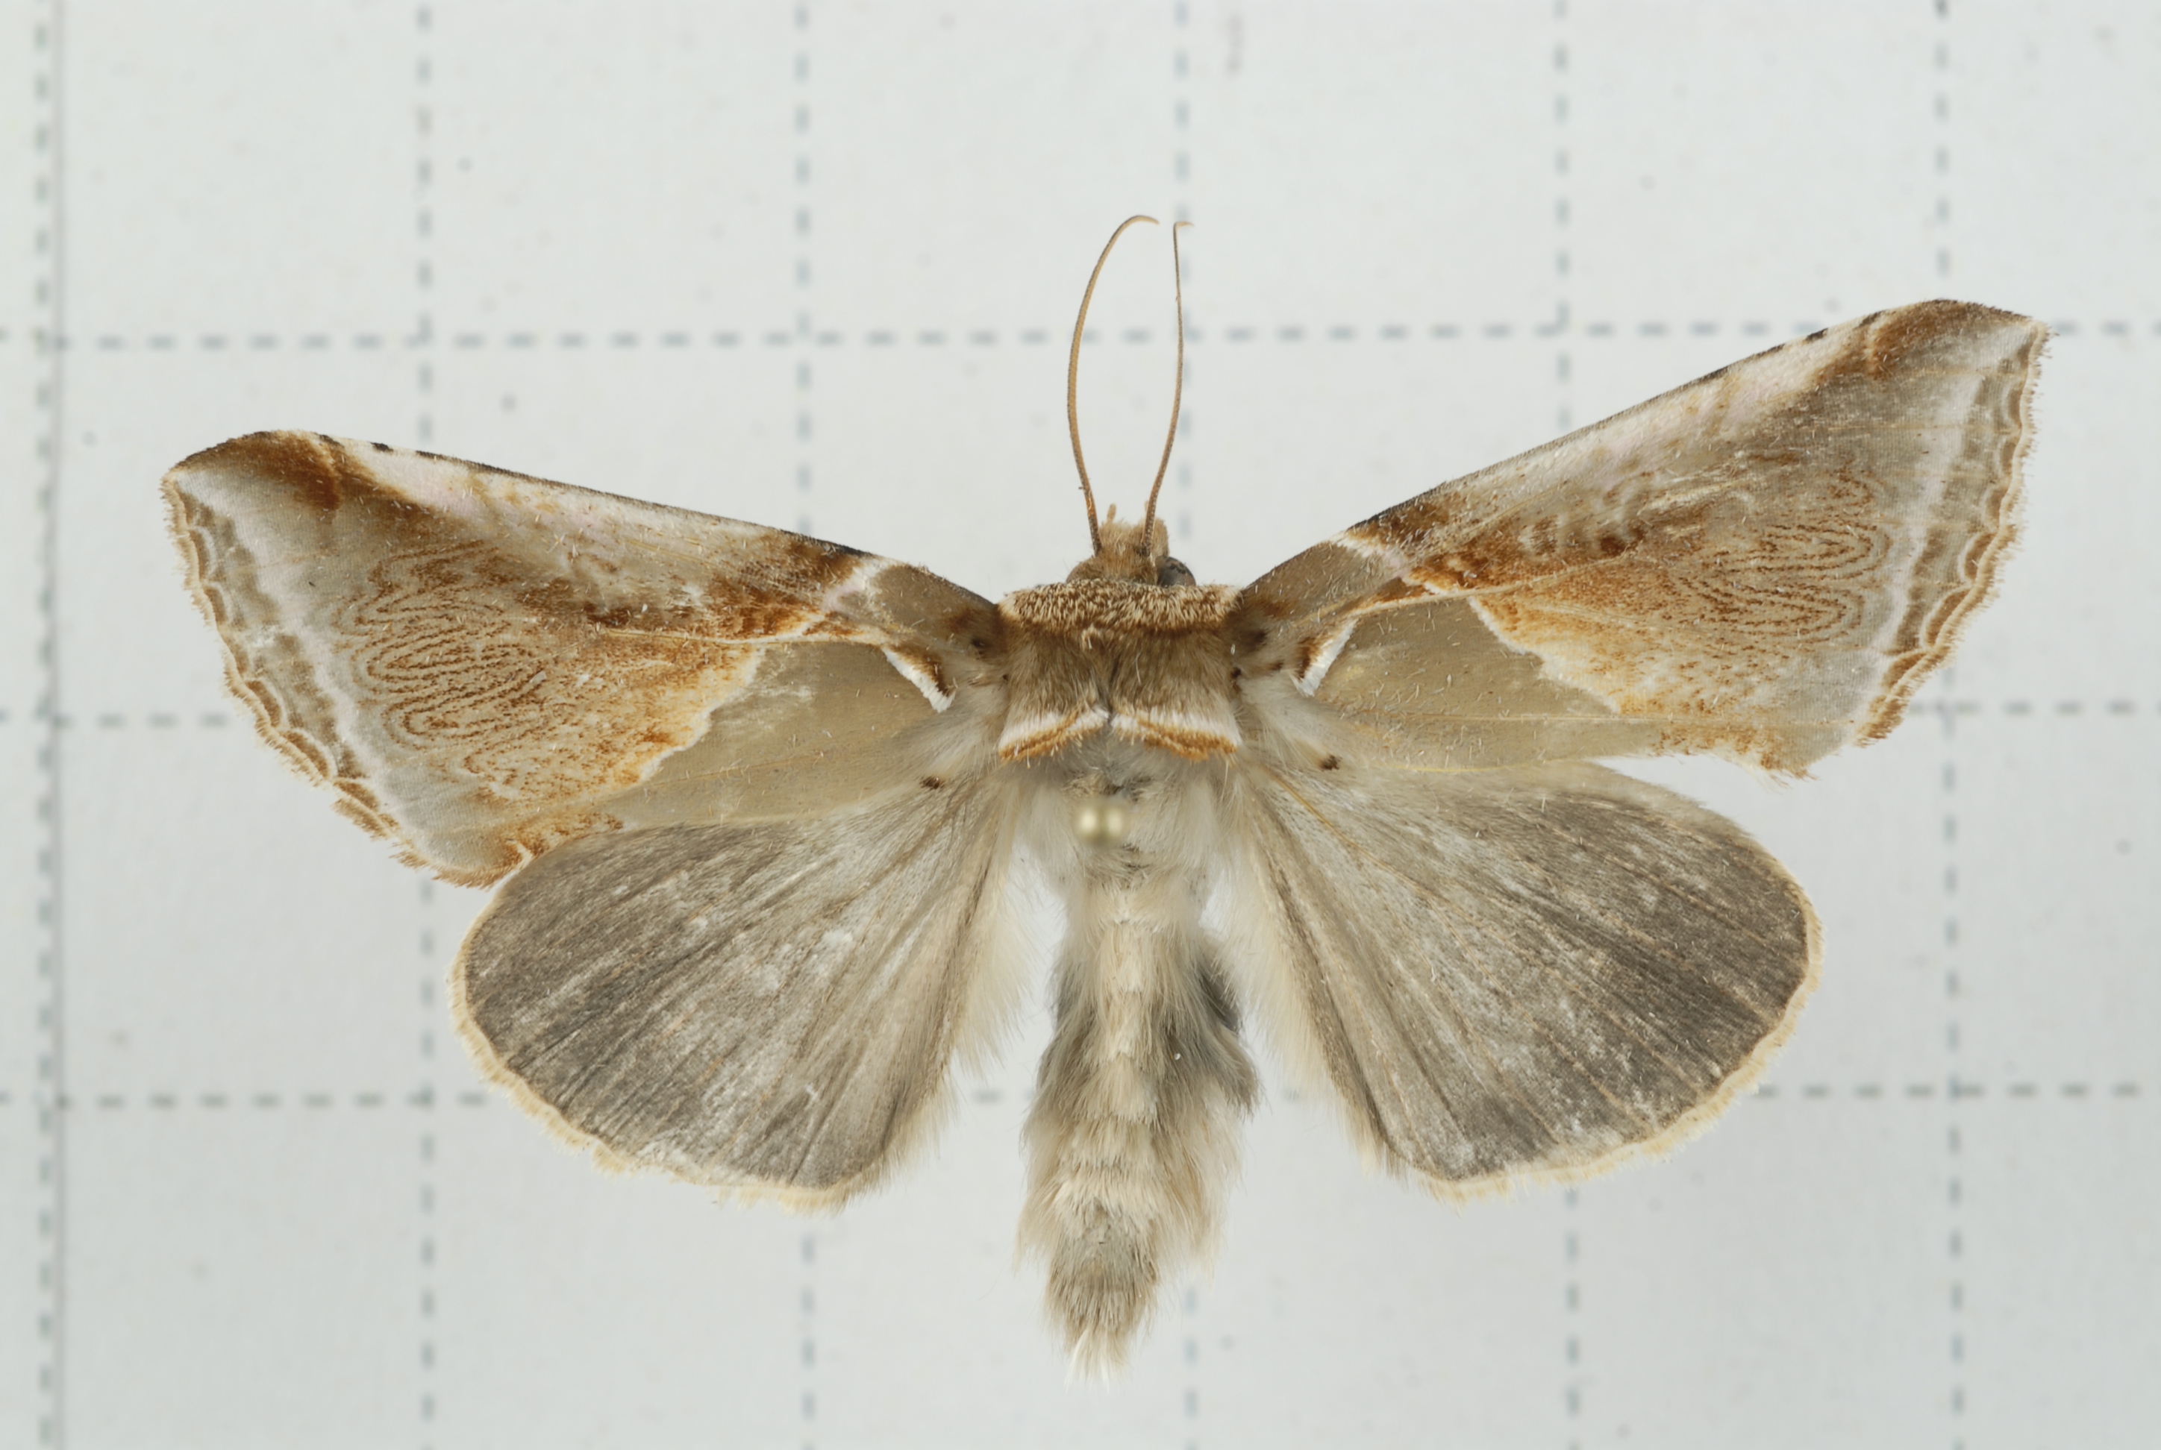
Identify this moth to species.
Habrosyne indica formosana
